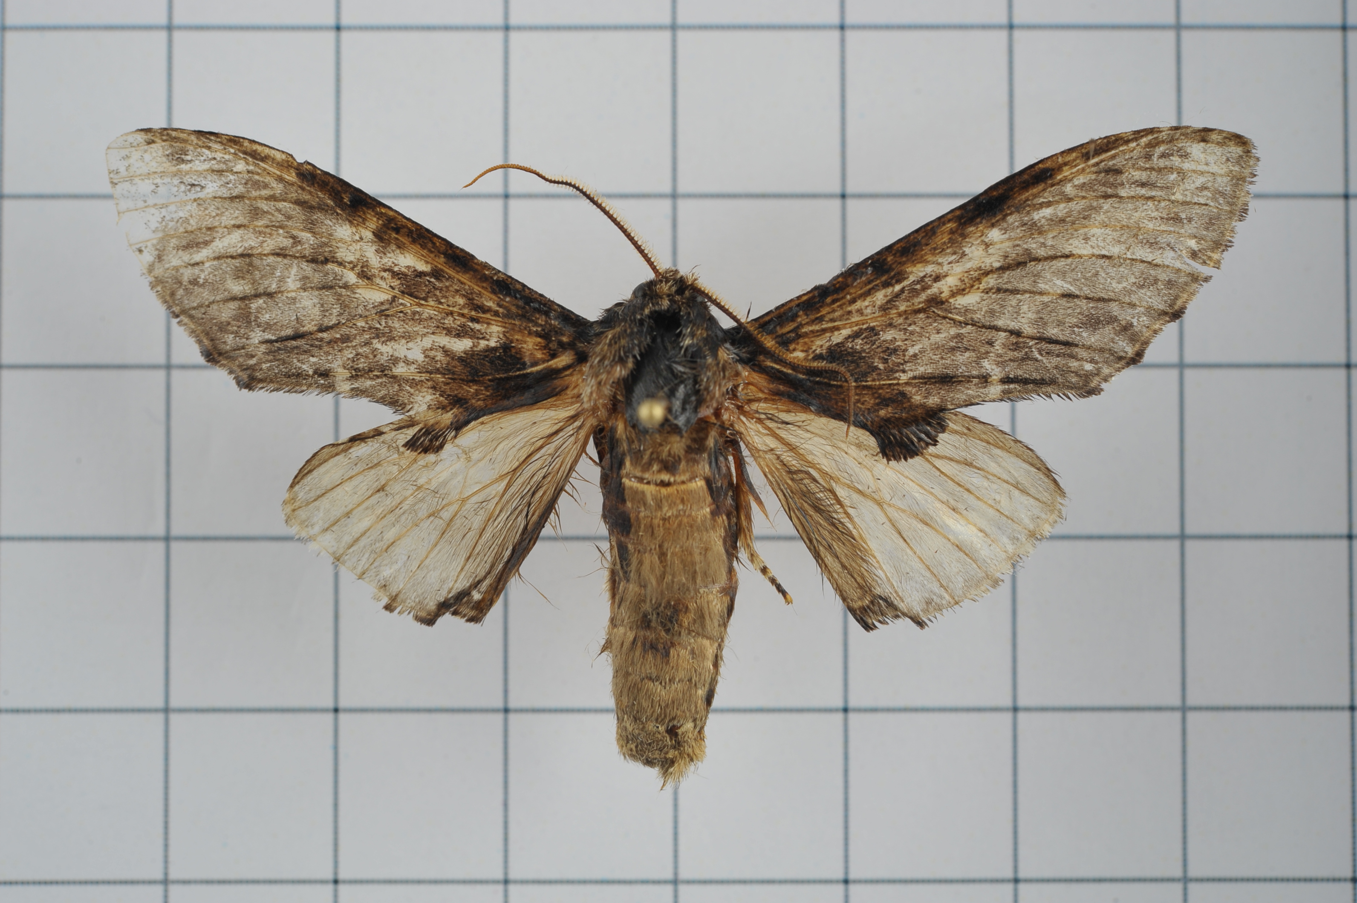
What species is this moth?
Rachiades lichenicolor albimaculata
